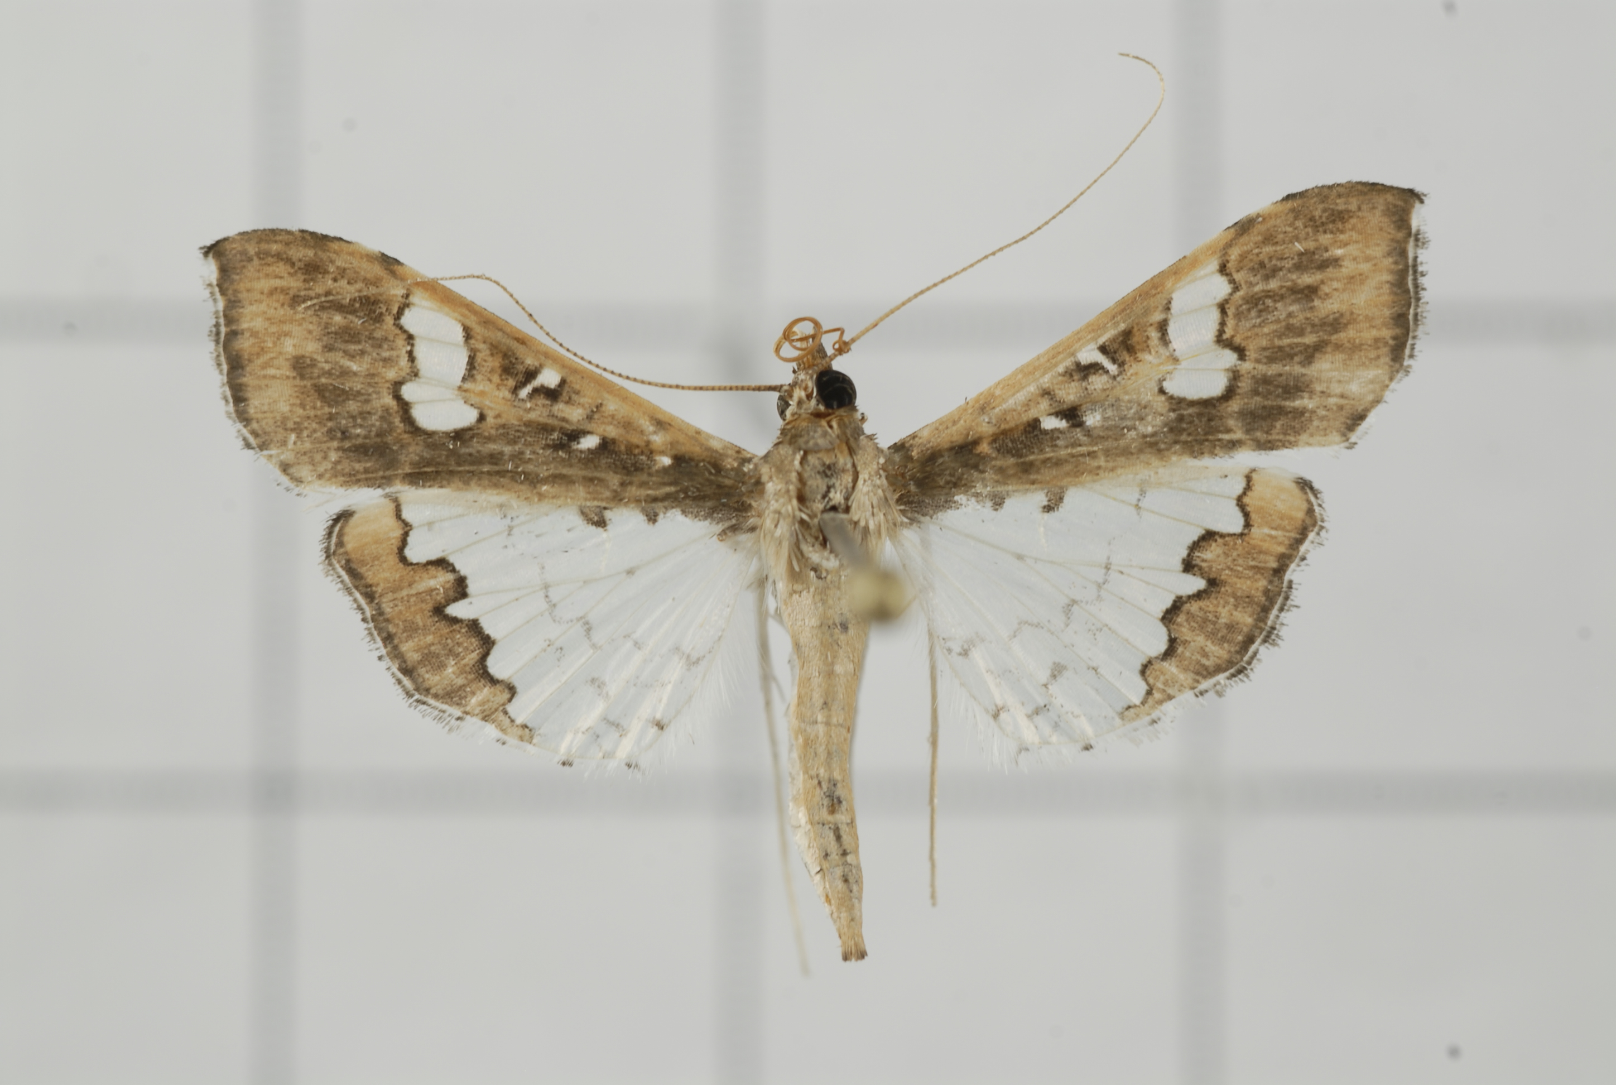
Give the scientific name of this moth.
Maruca vitrata
